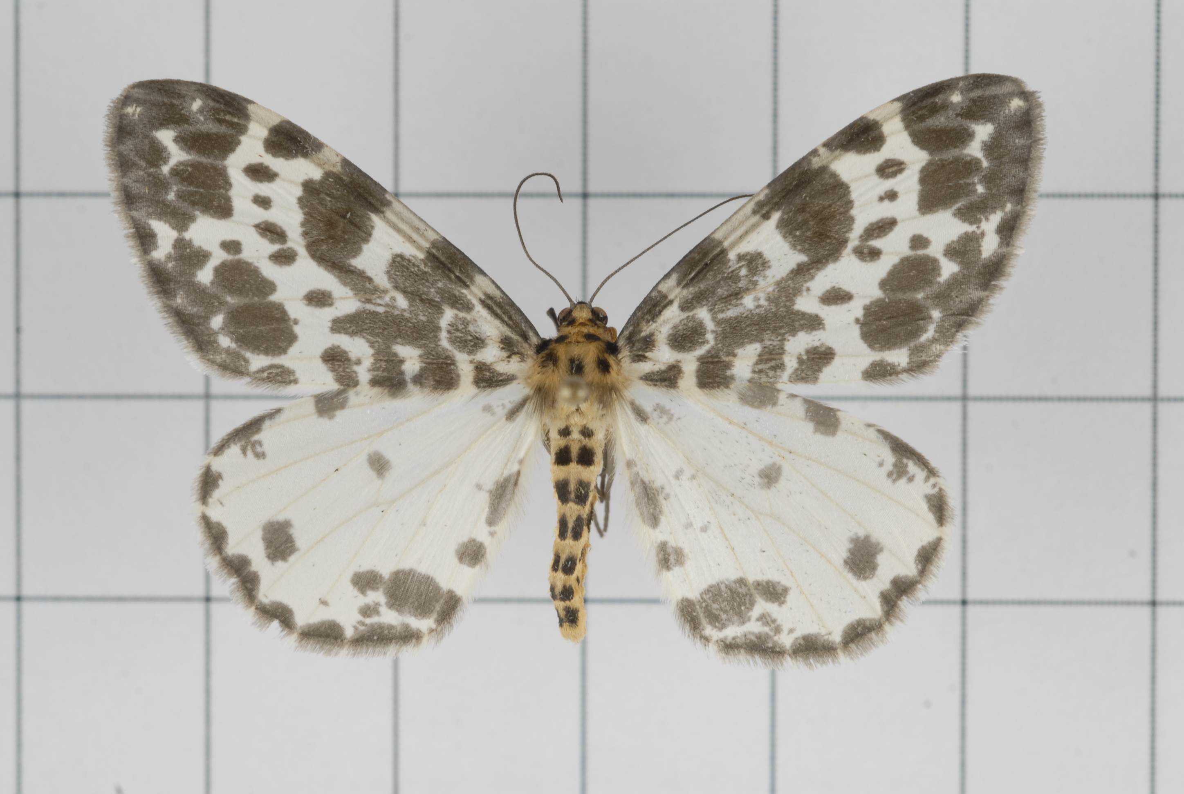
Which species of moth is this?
Dilophodes elegans khasiana
